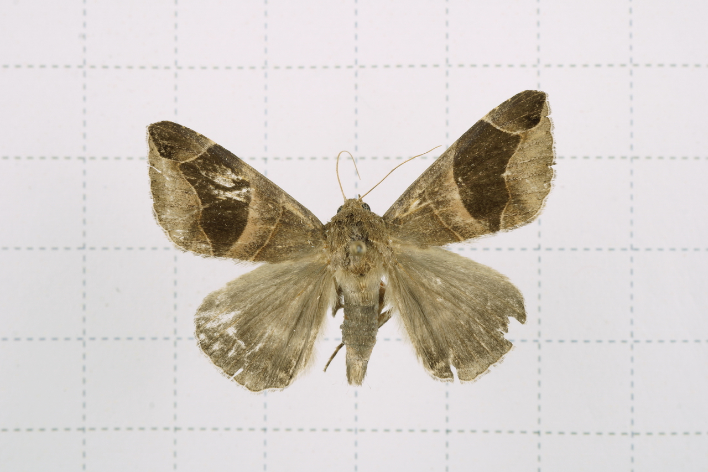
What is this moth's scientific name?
Bastilla joviana joviana
